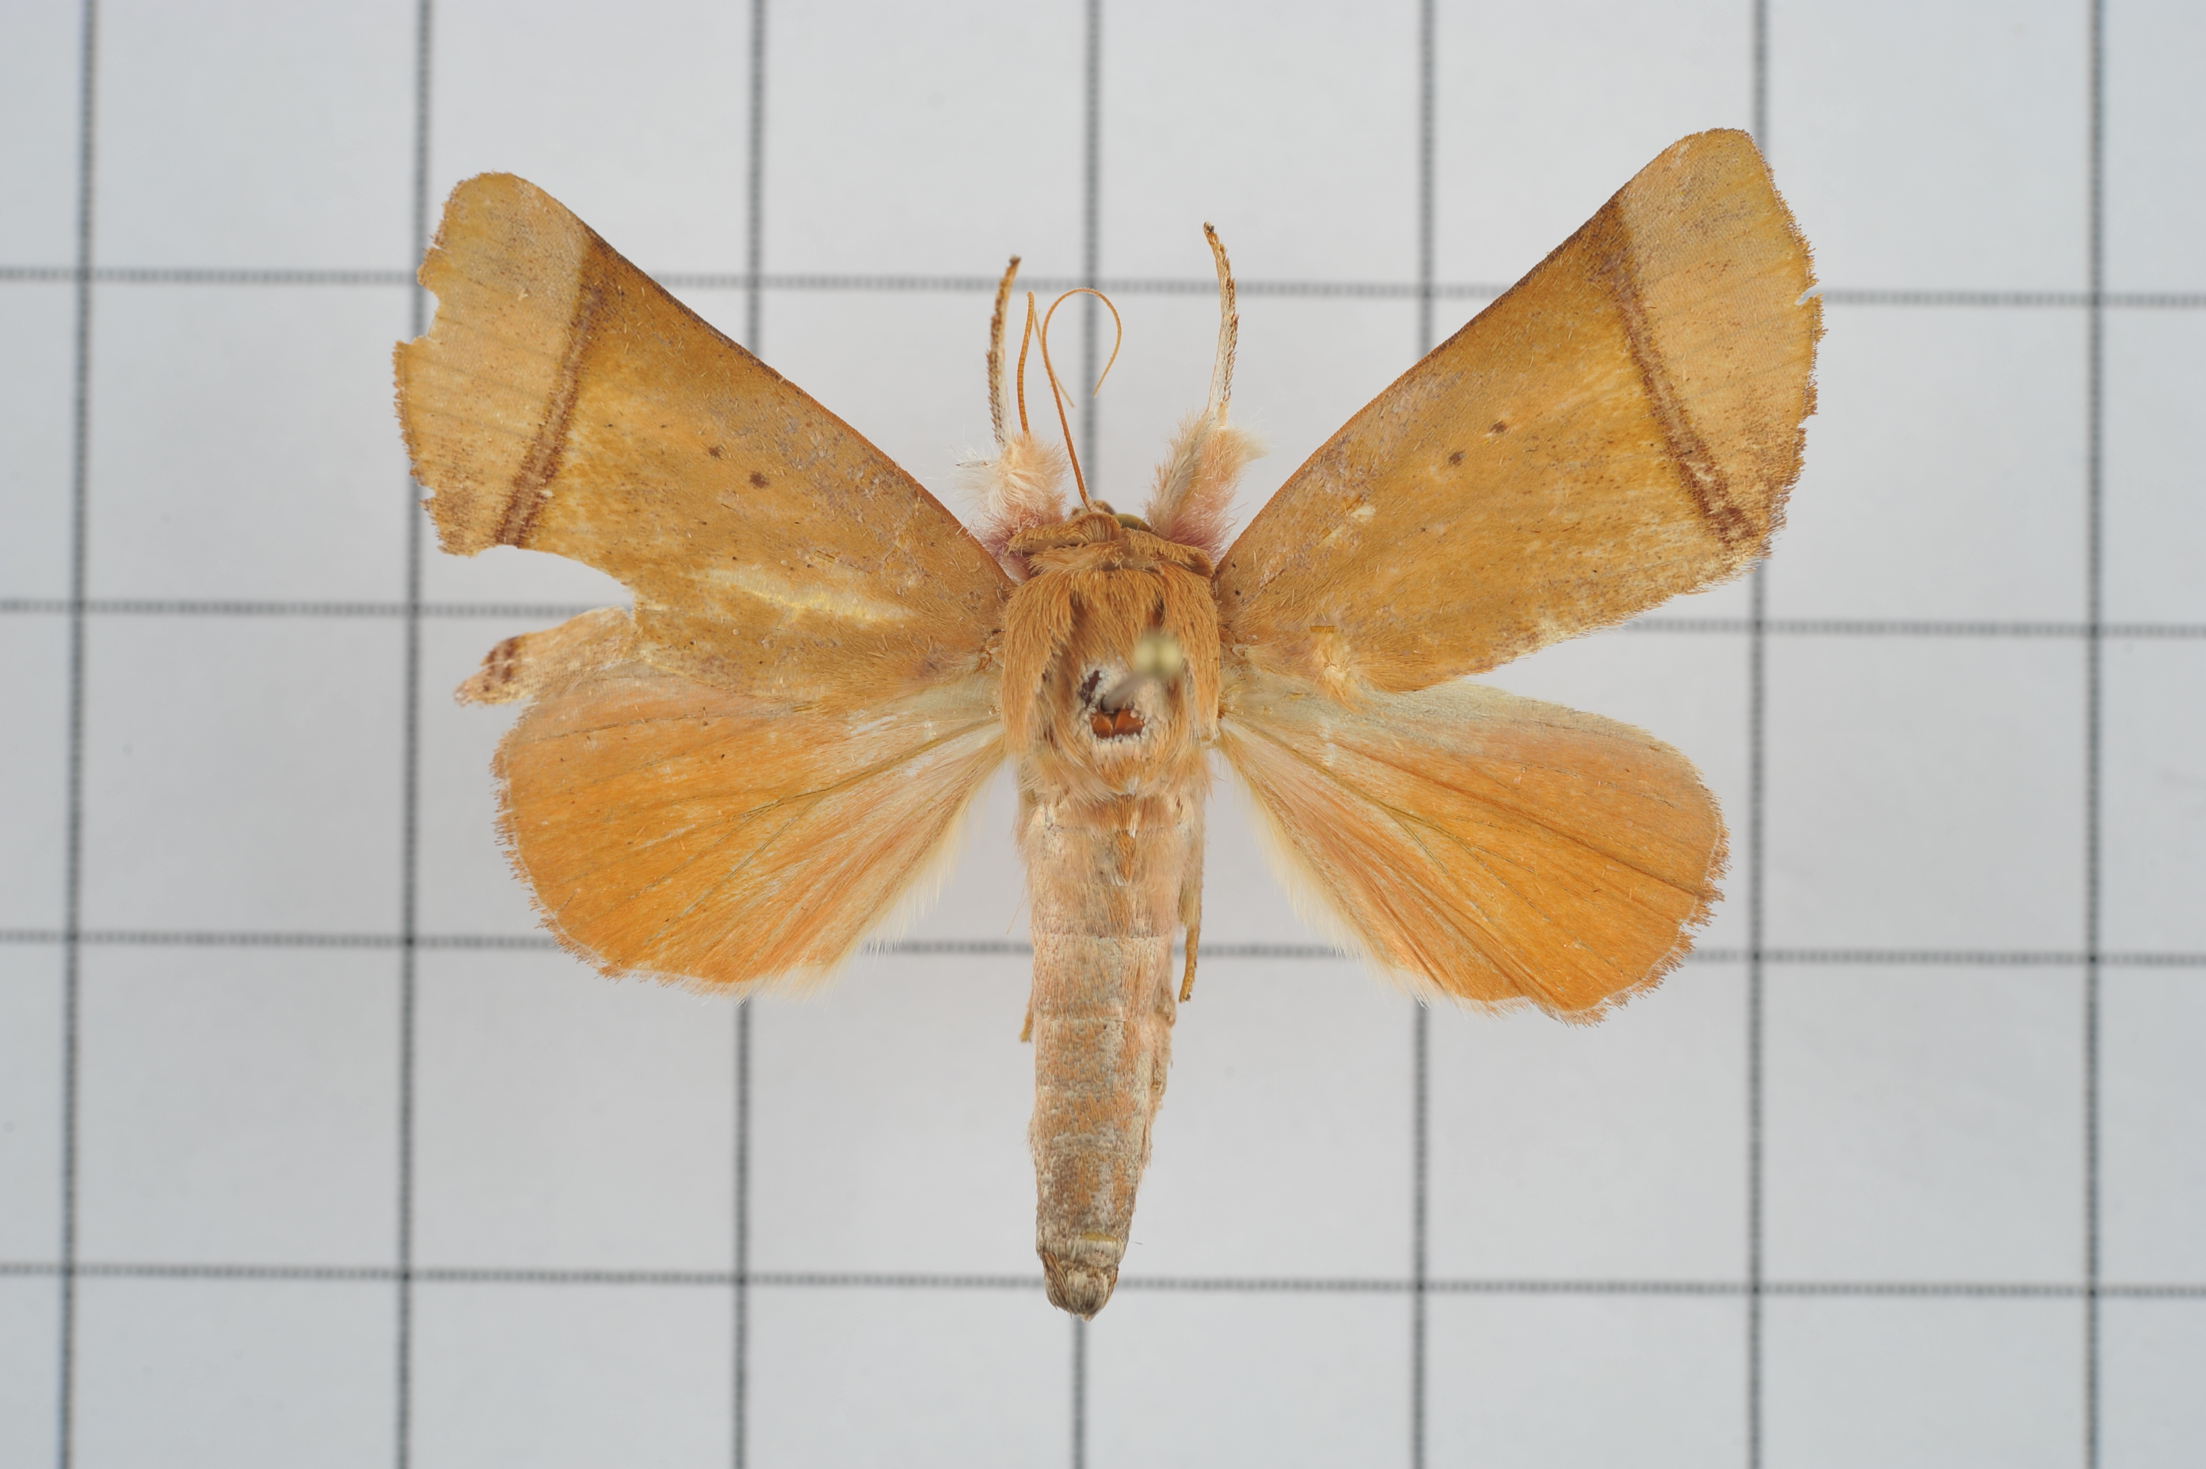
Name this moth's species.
Carea varipes varipes
